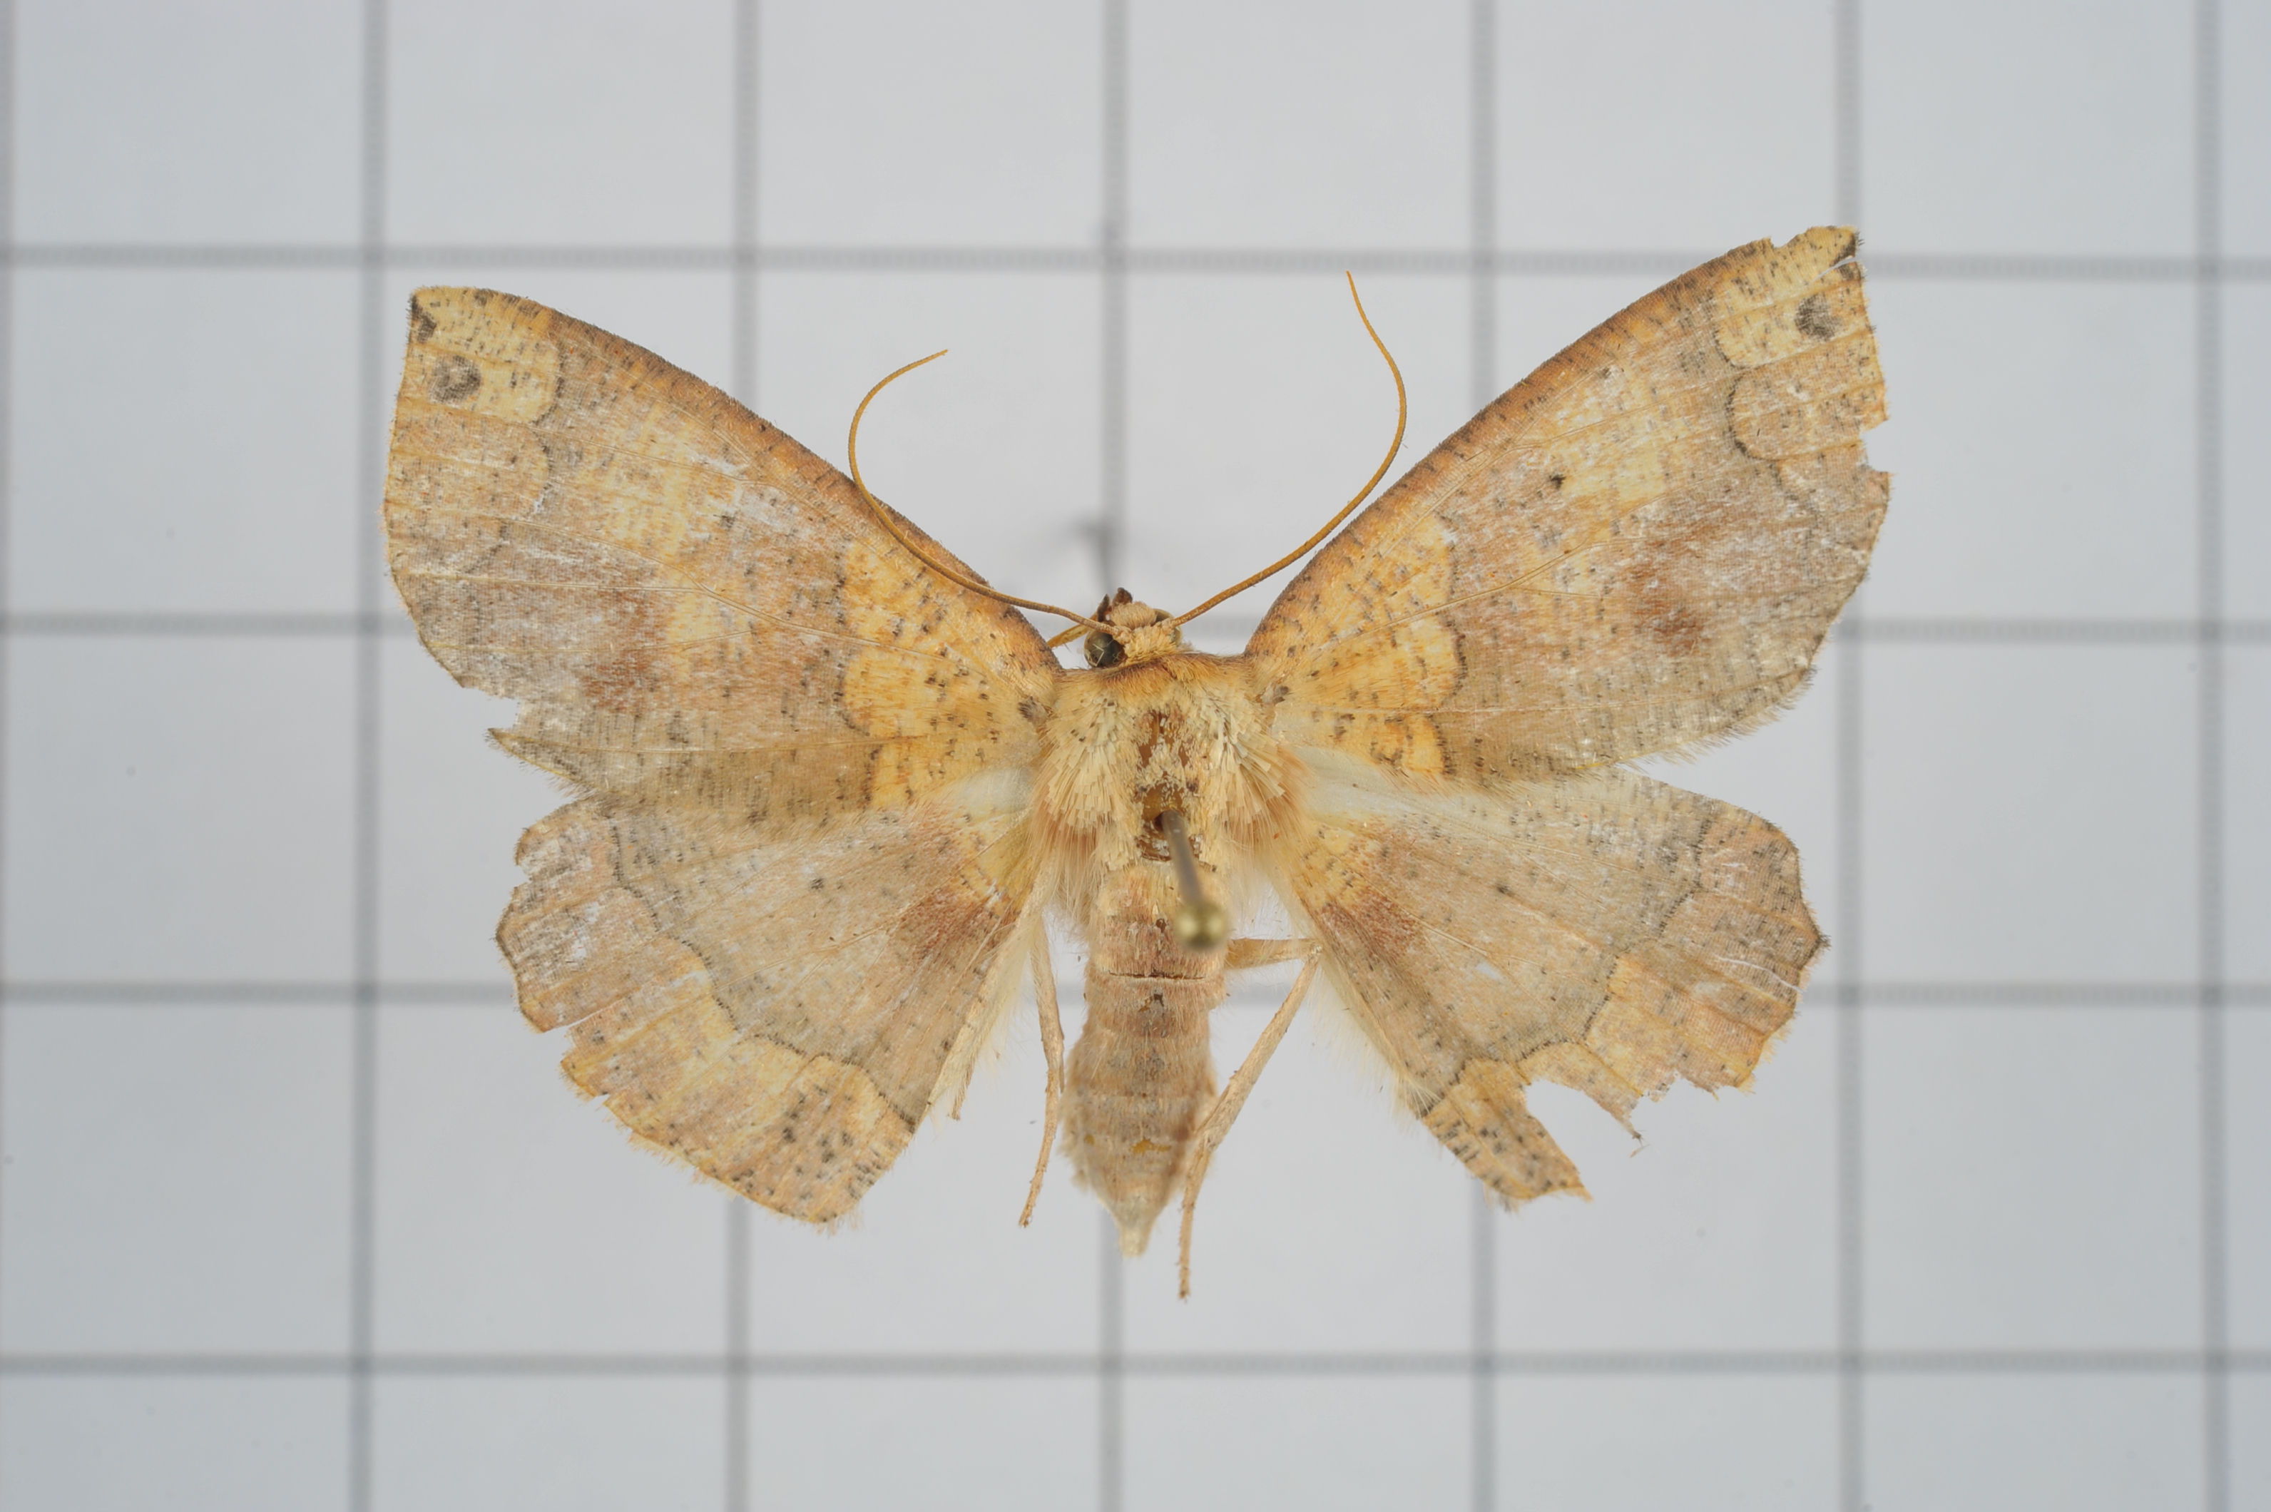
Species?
Heterostegania lunulosa
